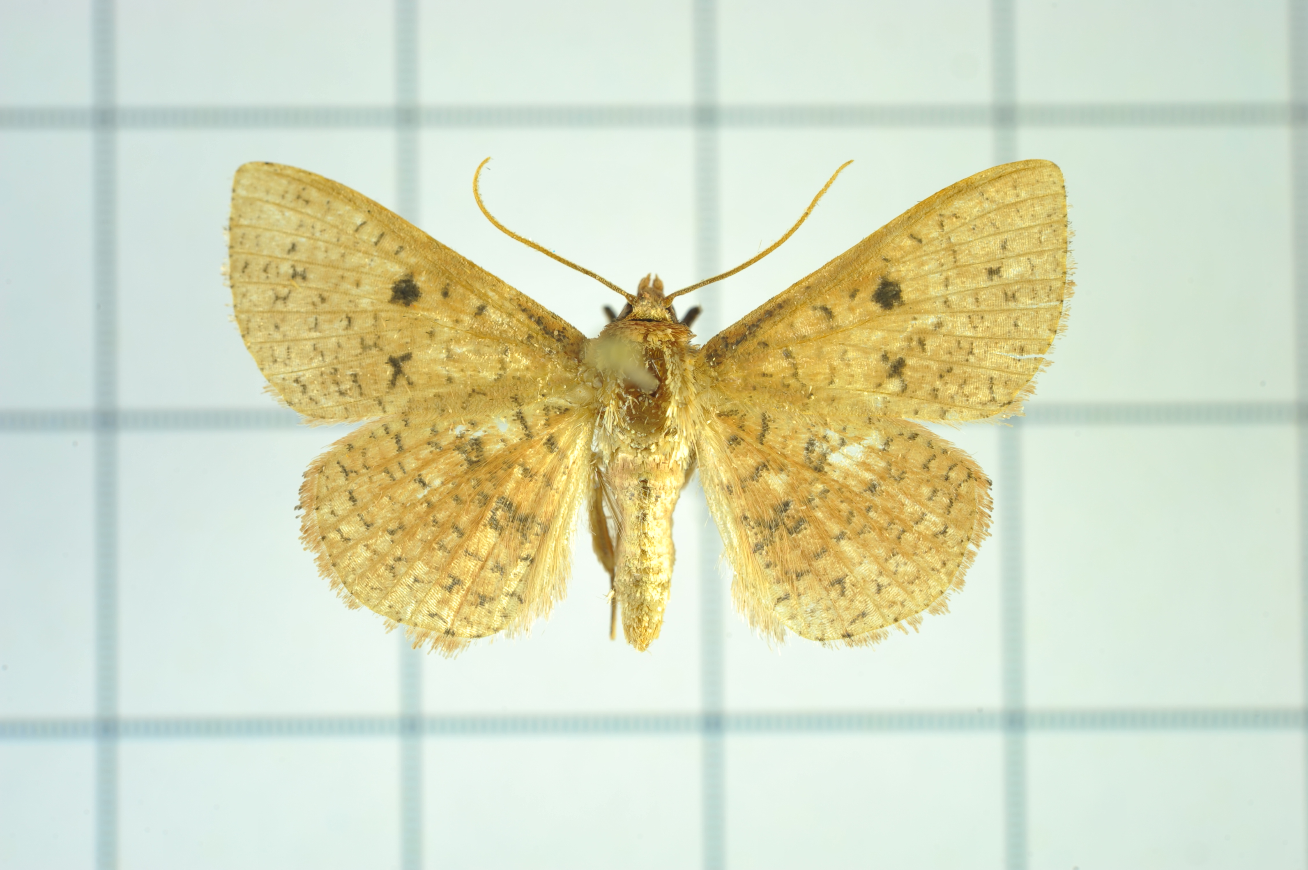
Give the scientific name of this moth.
Herimba formosa
